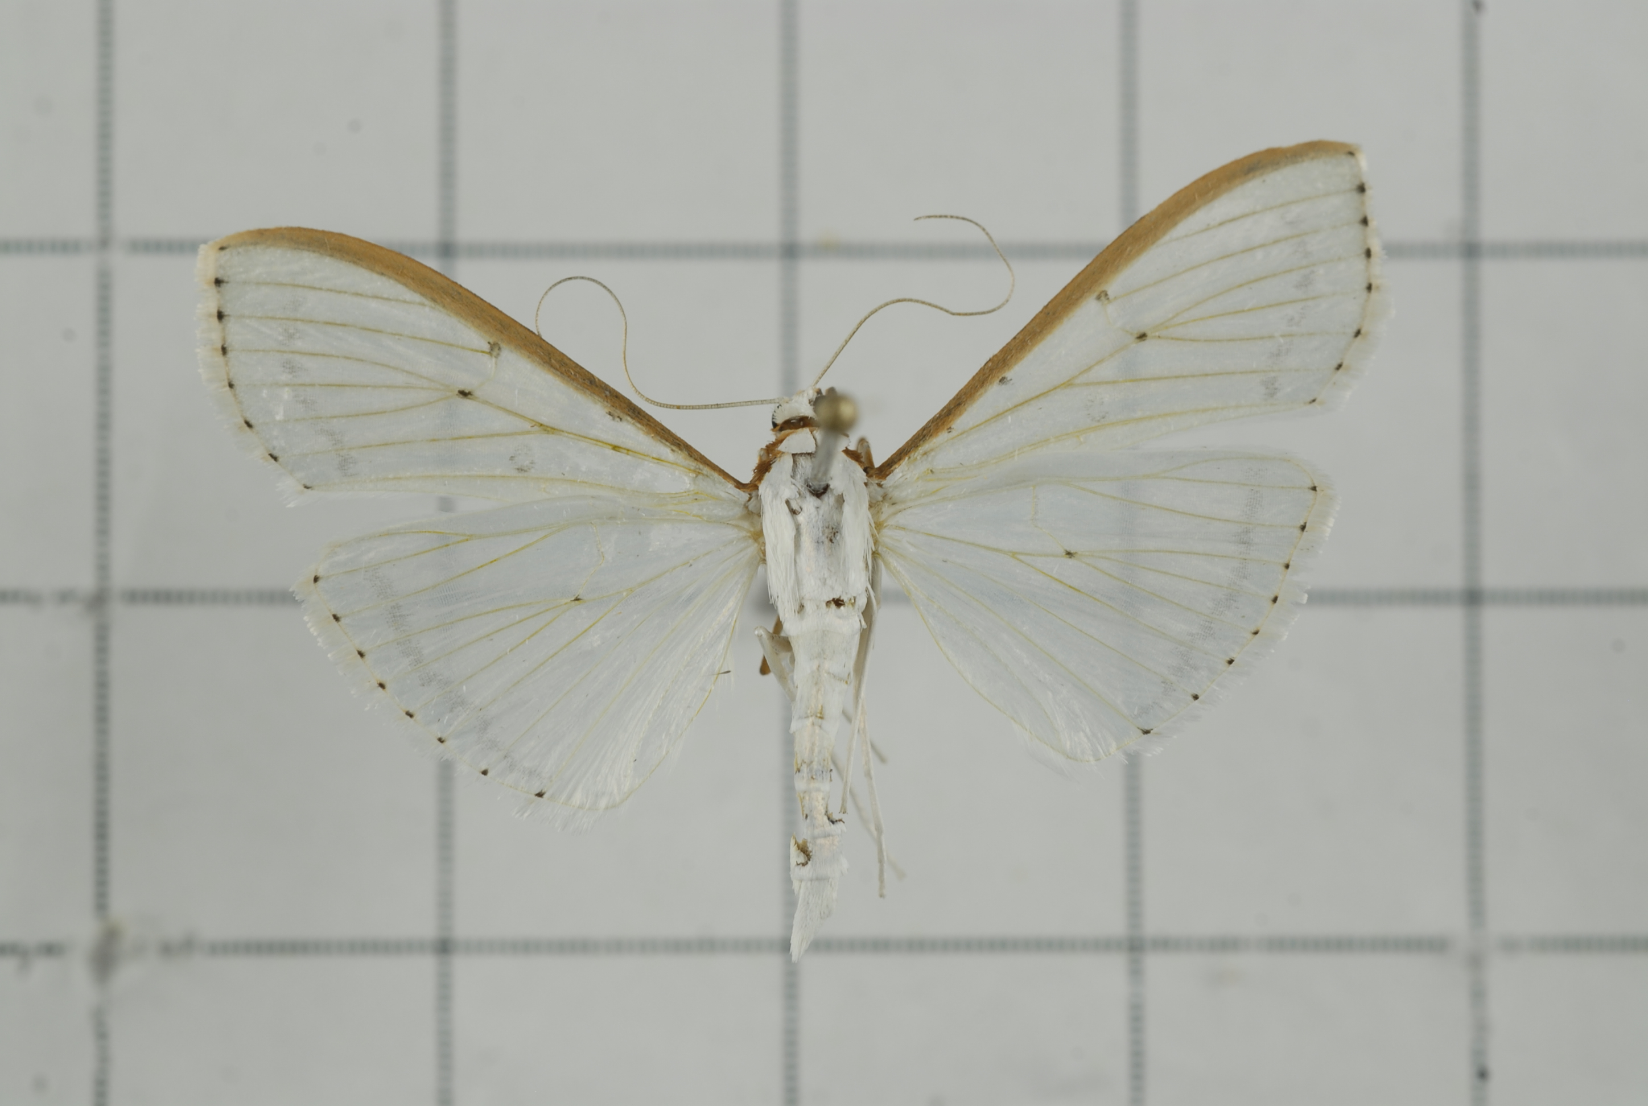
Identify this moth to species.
Palpita asiaticalis
